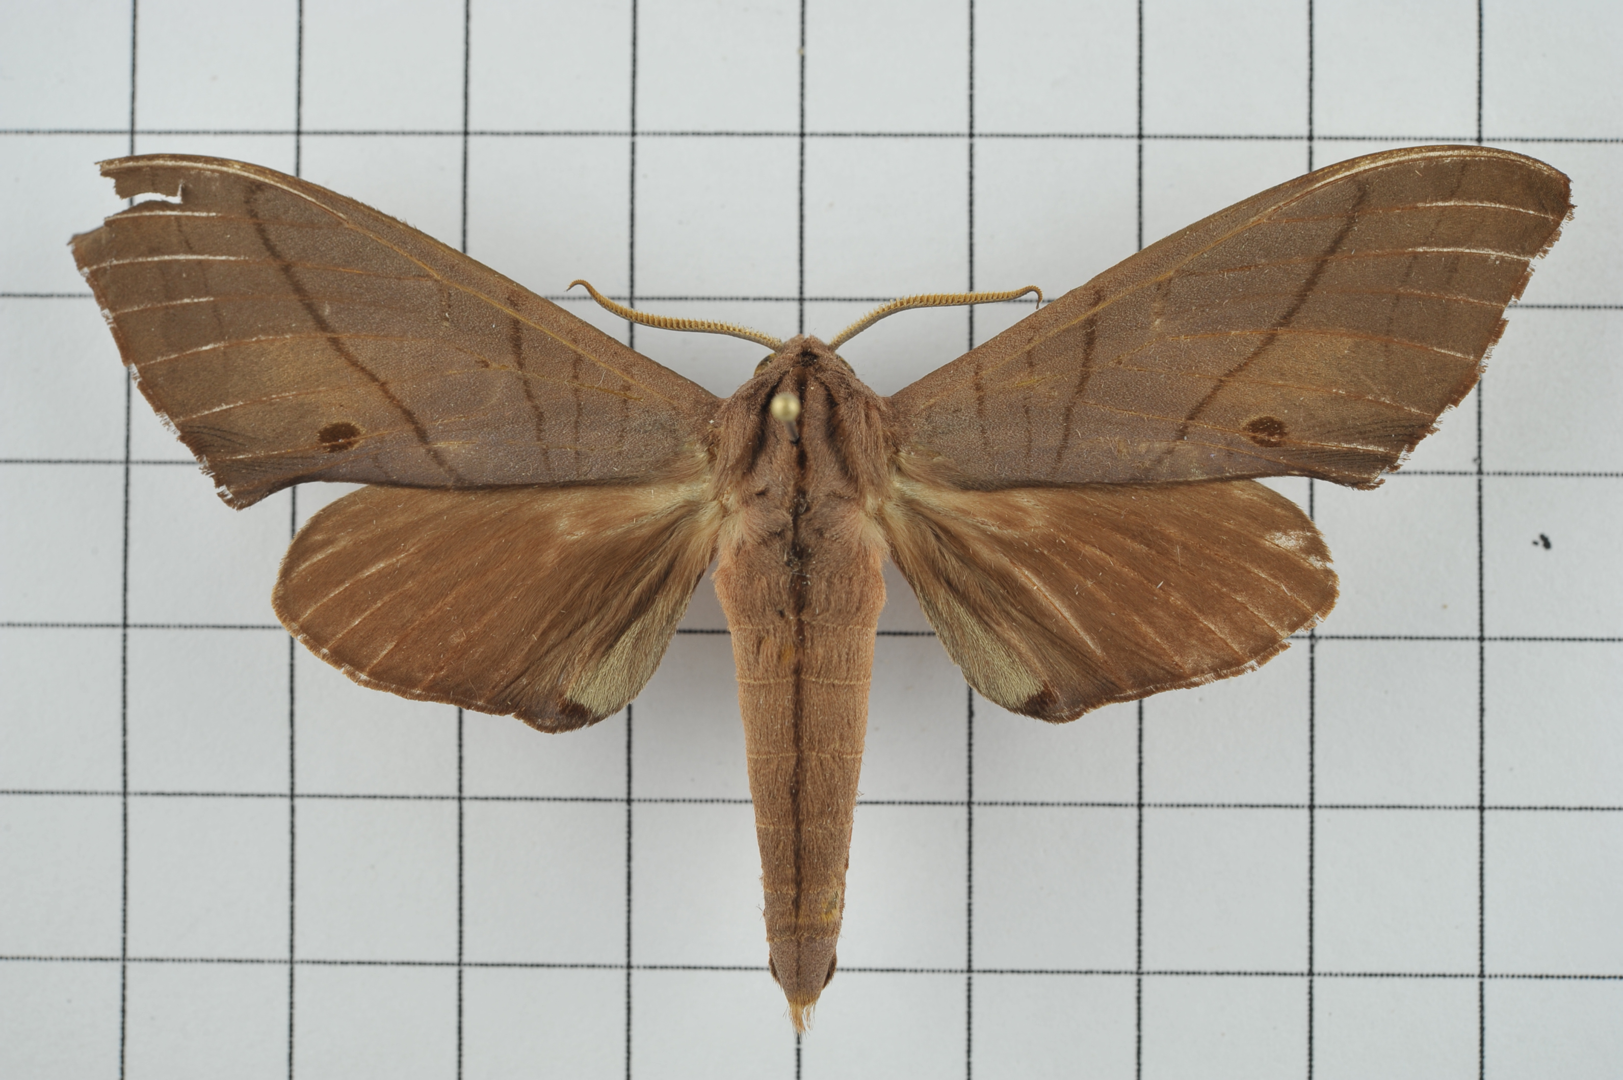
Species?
Marumba cristata bukaiana
